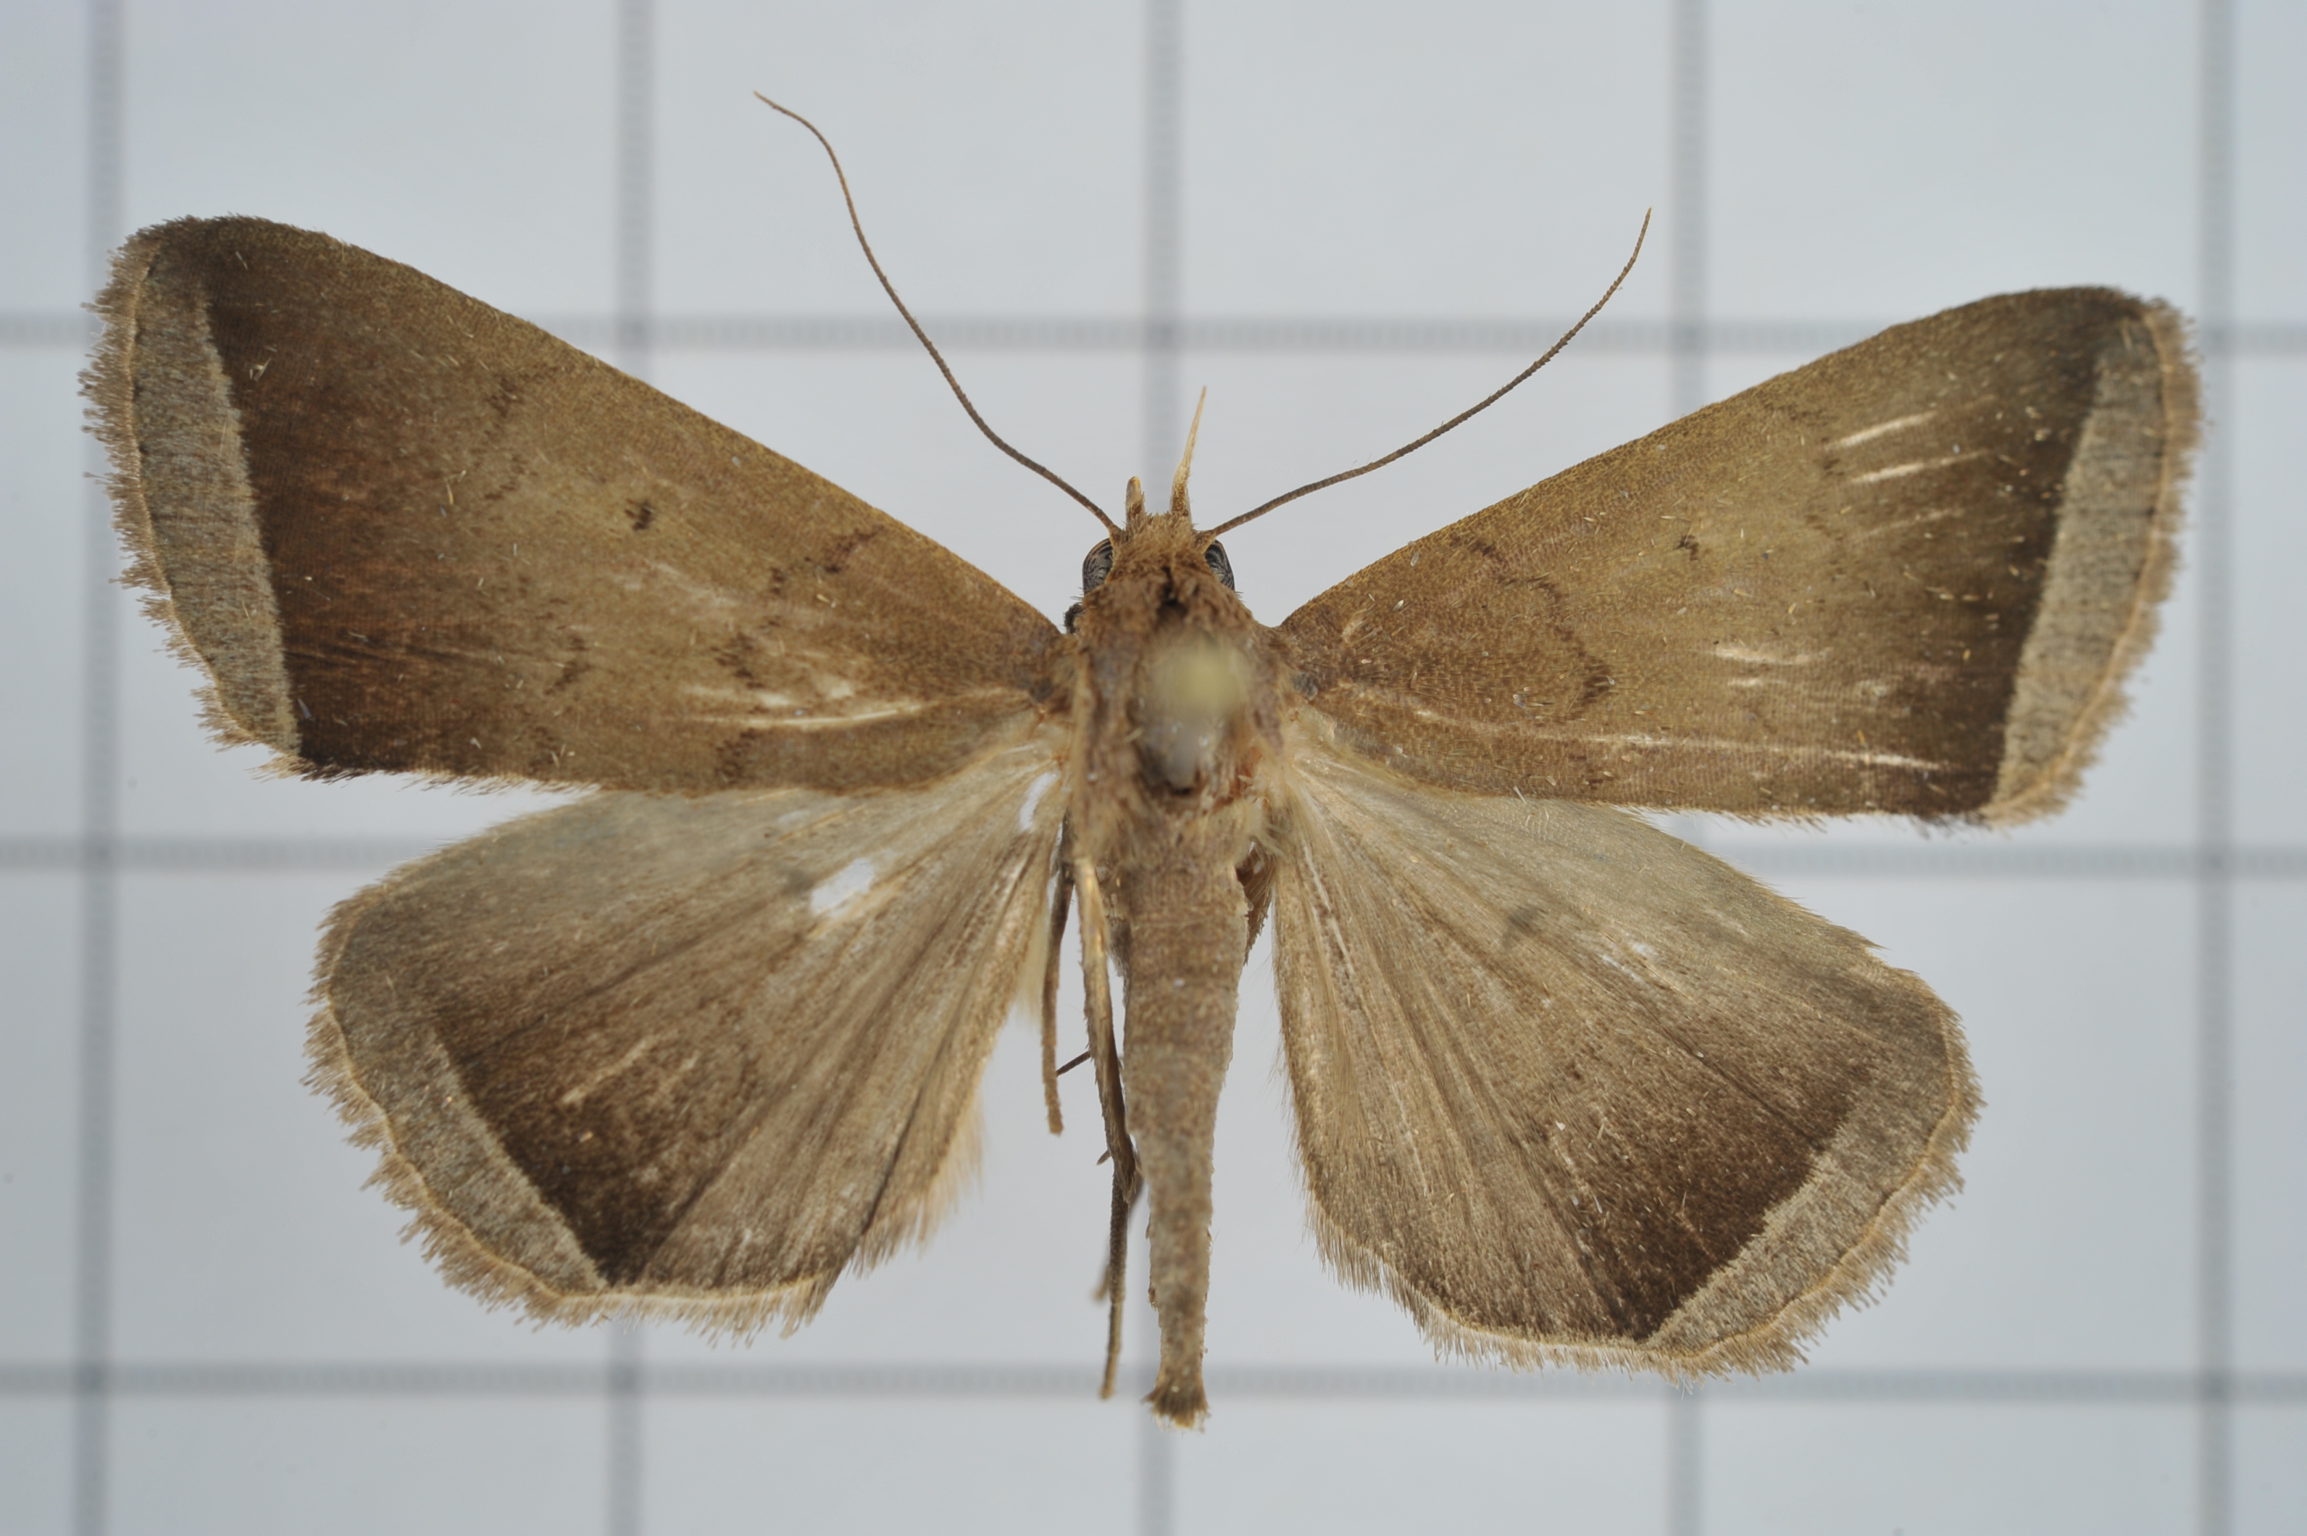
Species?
Simplicia bimarginata
